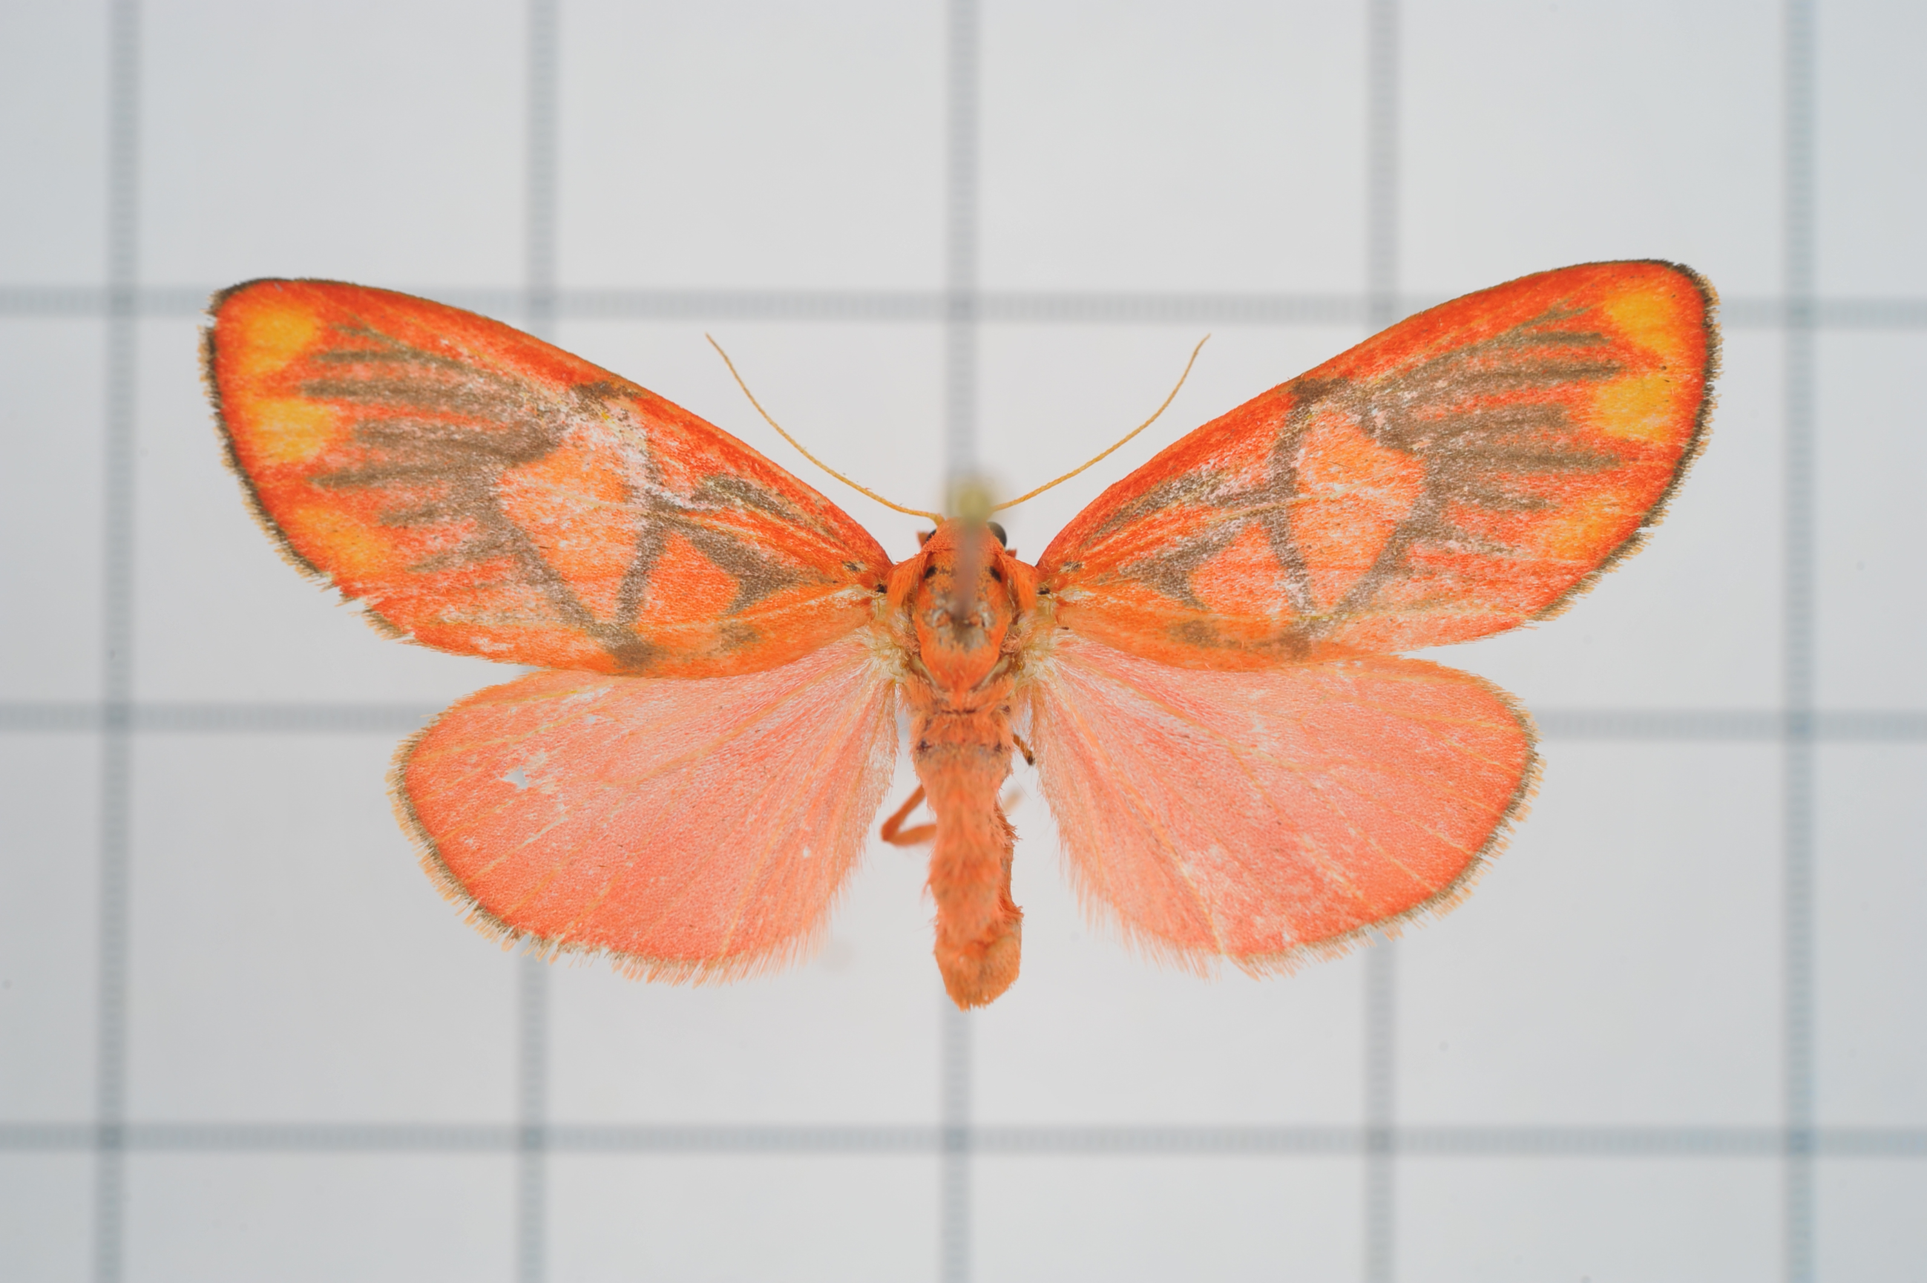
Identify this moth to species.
Matsumursine horishanella
